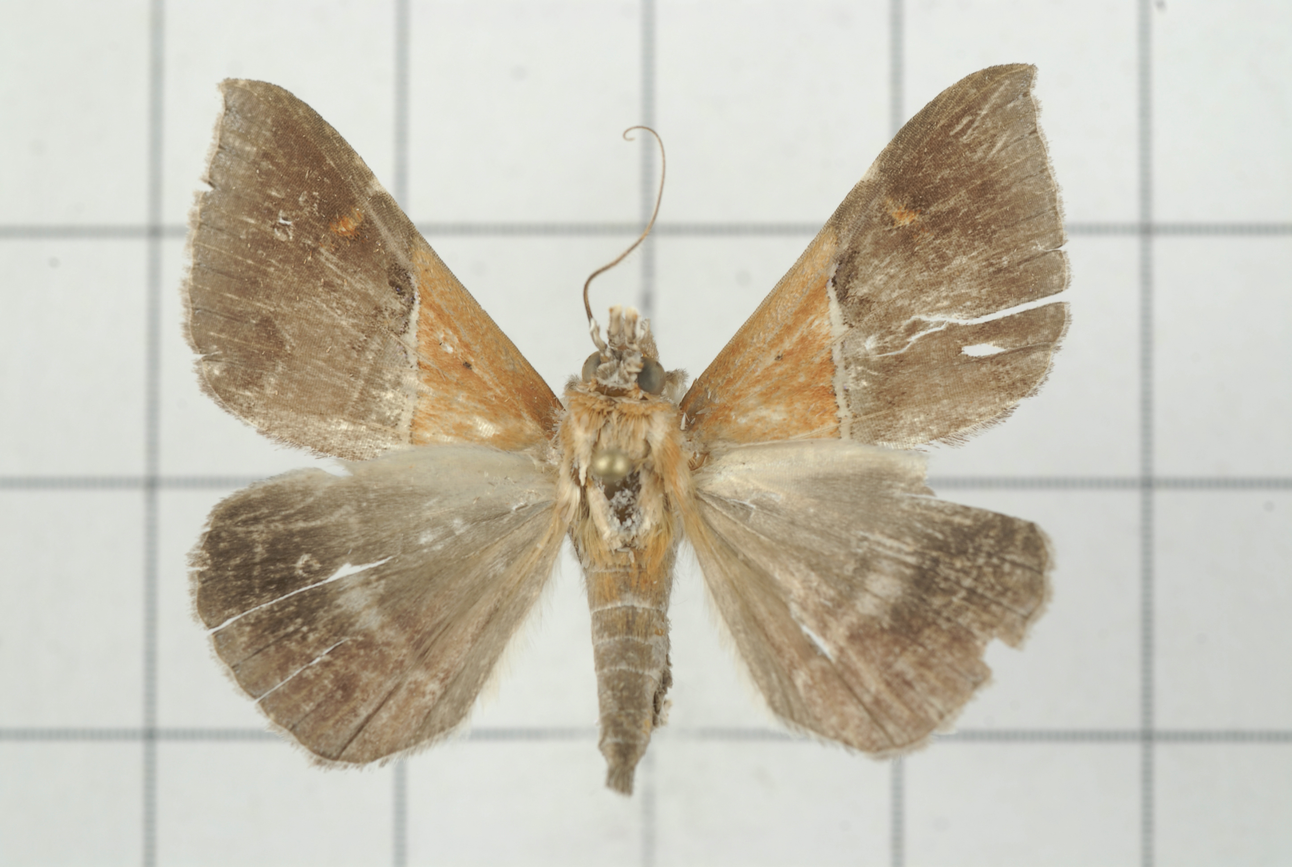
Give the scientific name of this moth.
Sympis rufibasis
